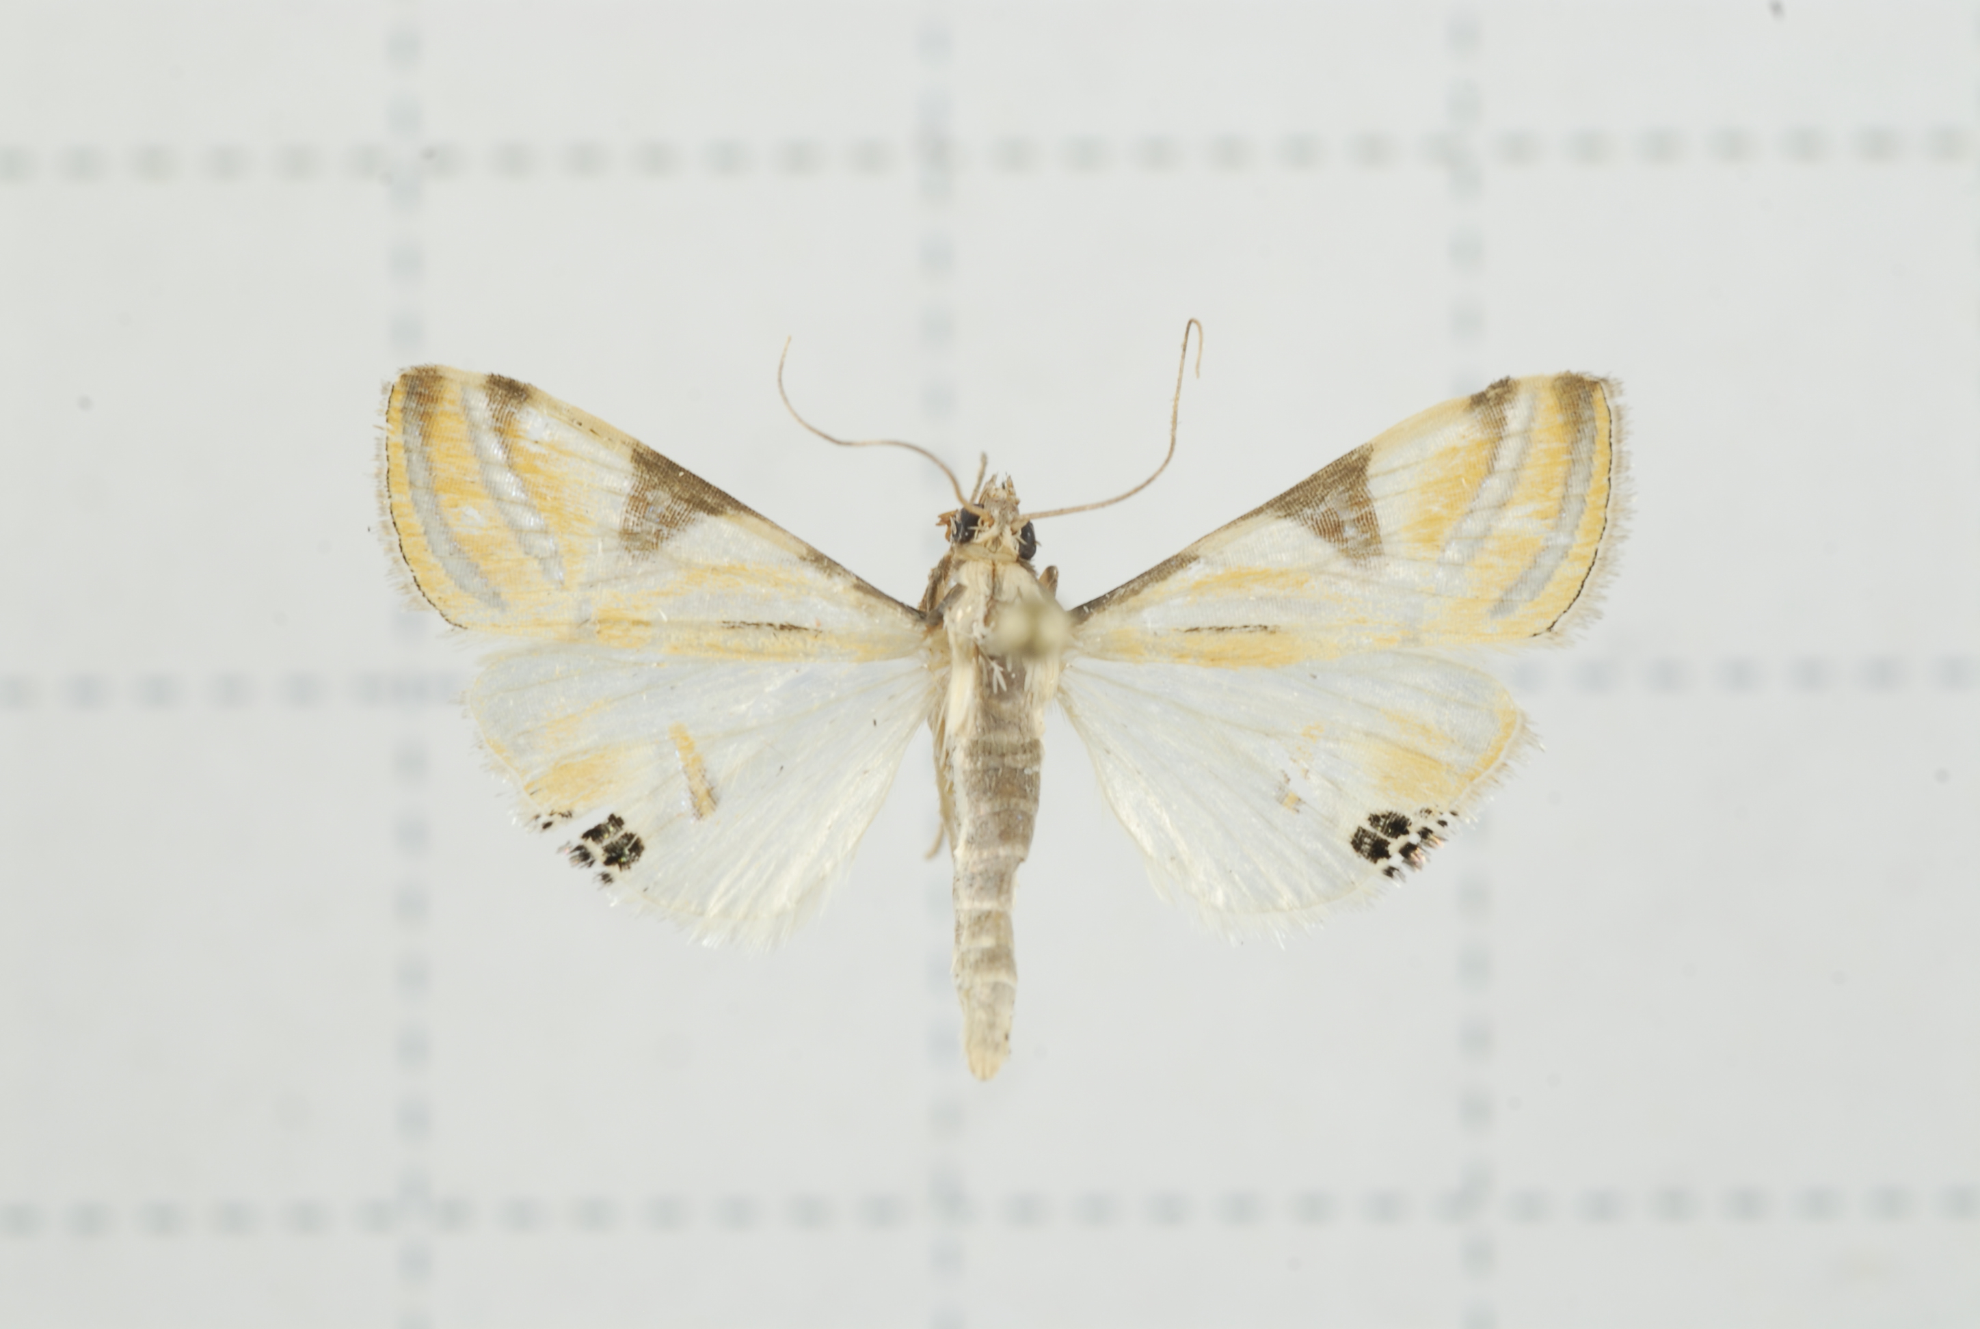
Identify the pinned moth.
Talanga sexpunctalis
